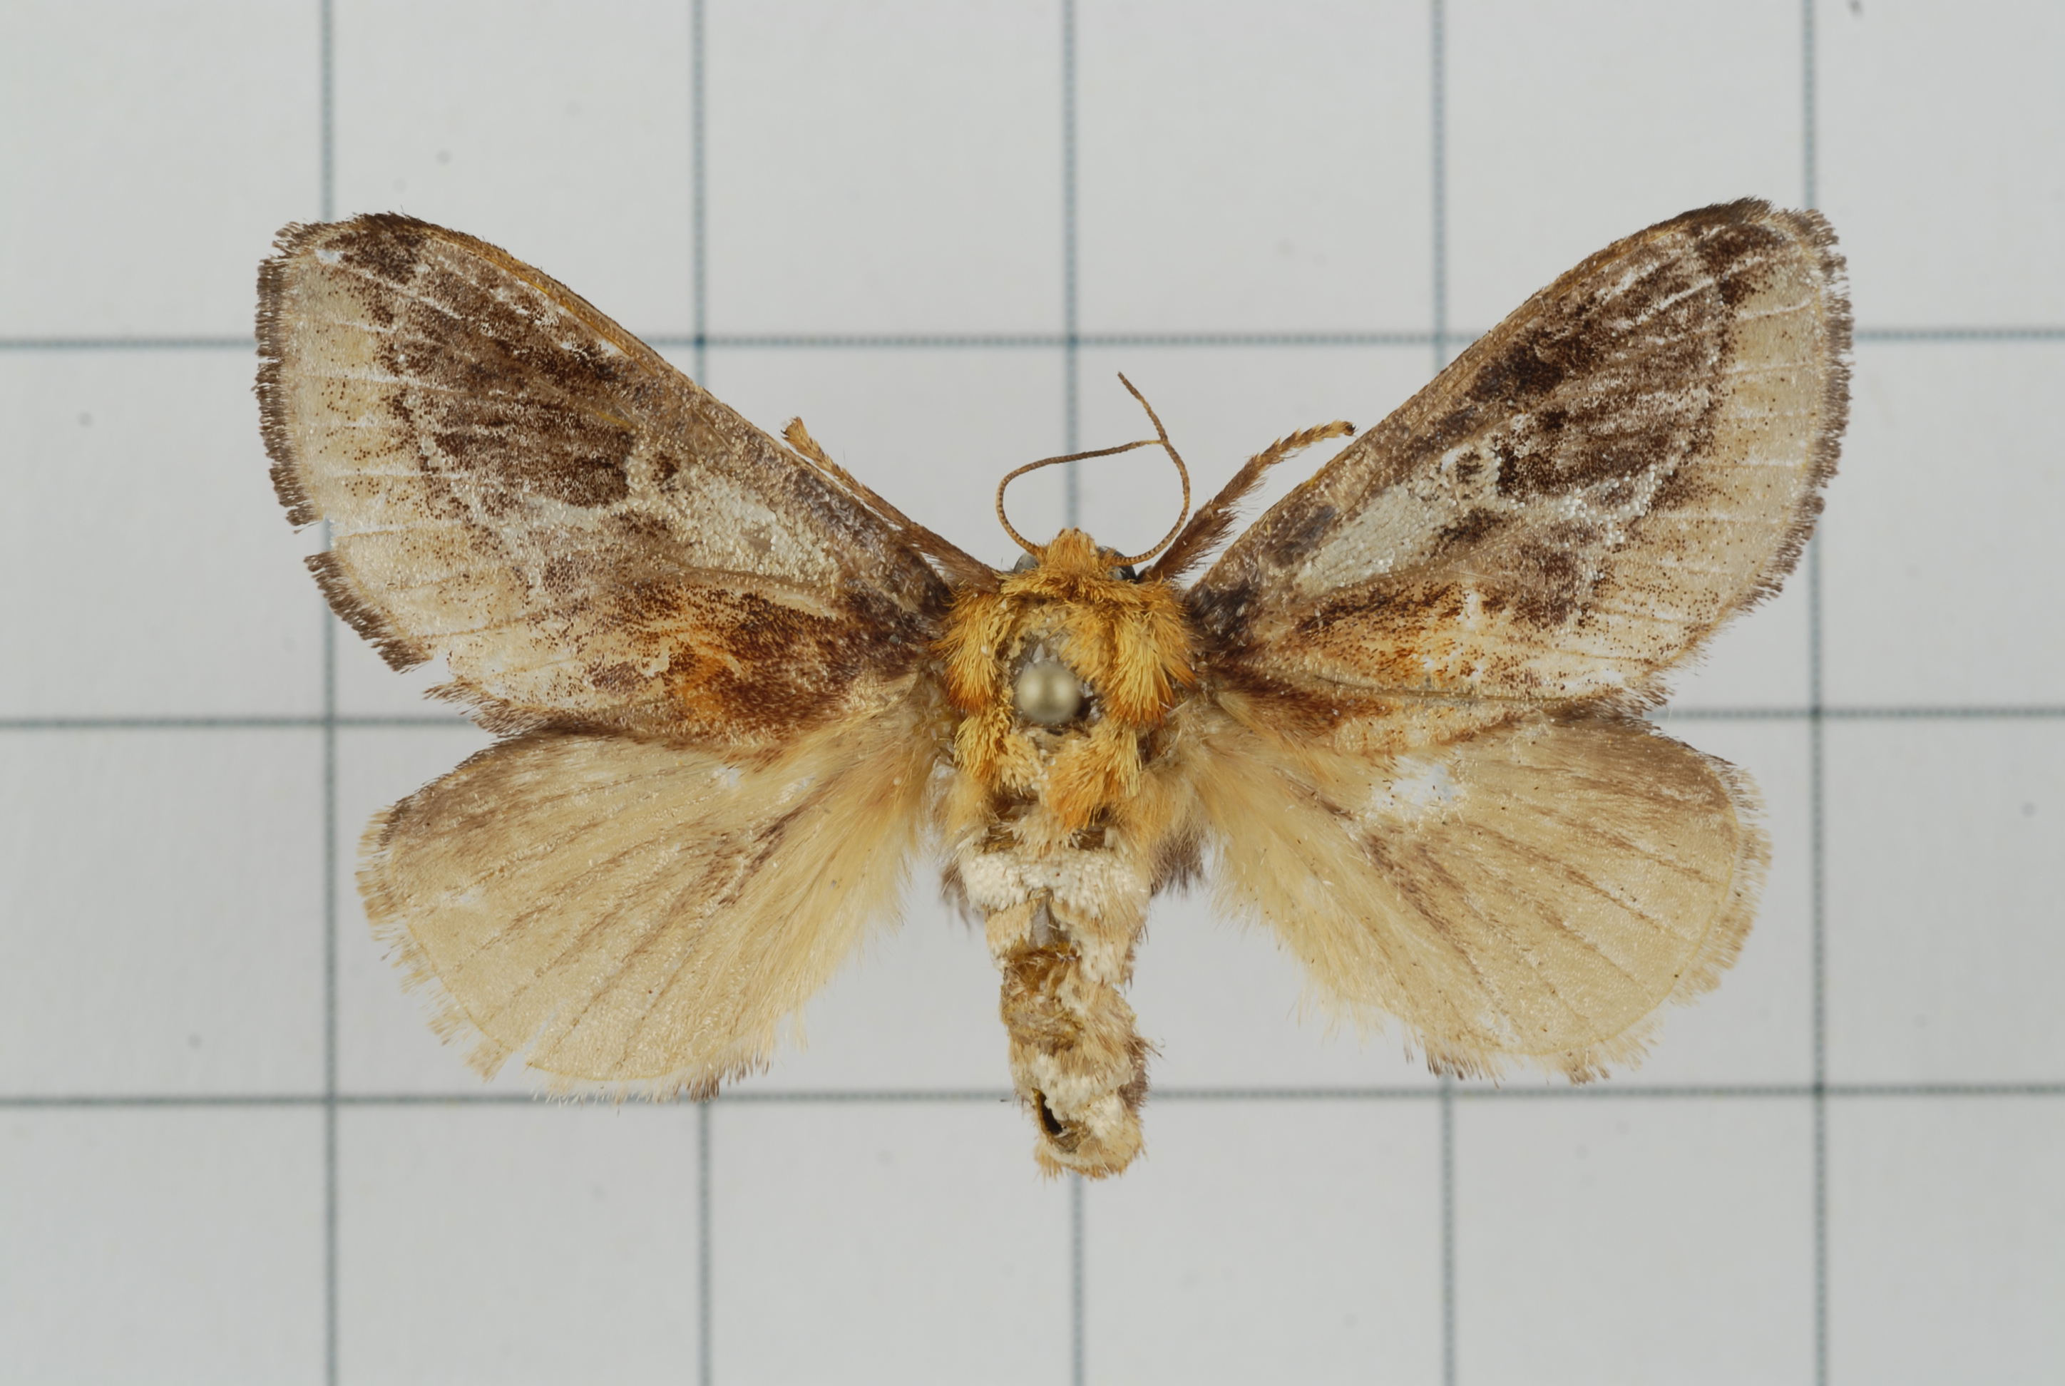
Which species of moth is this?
Narosoideus flavidorsalis
